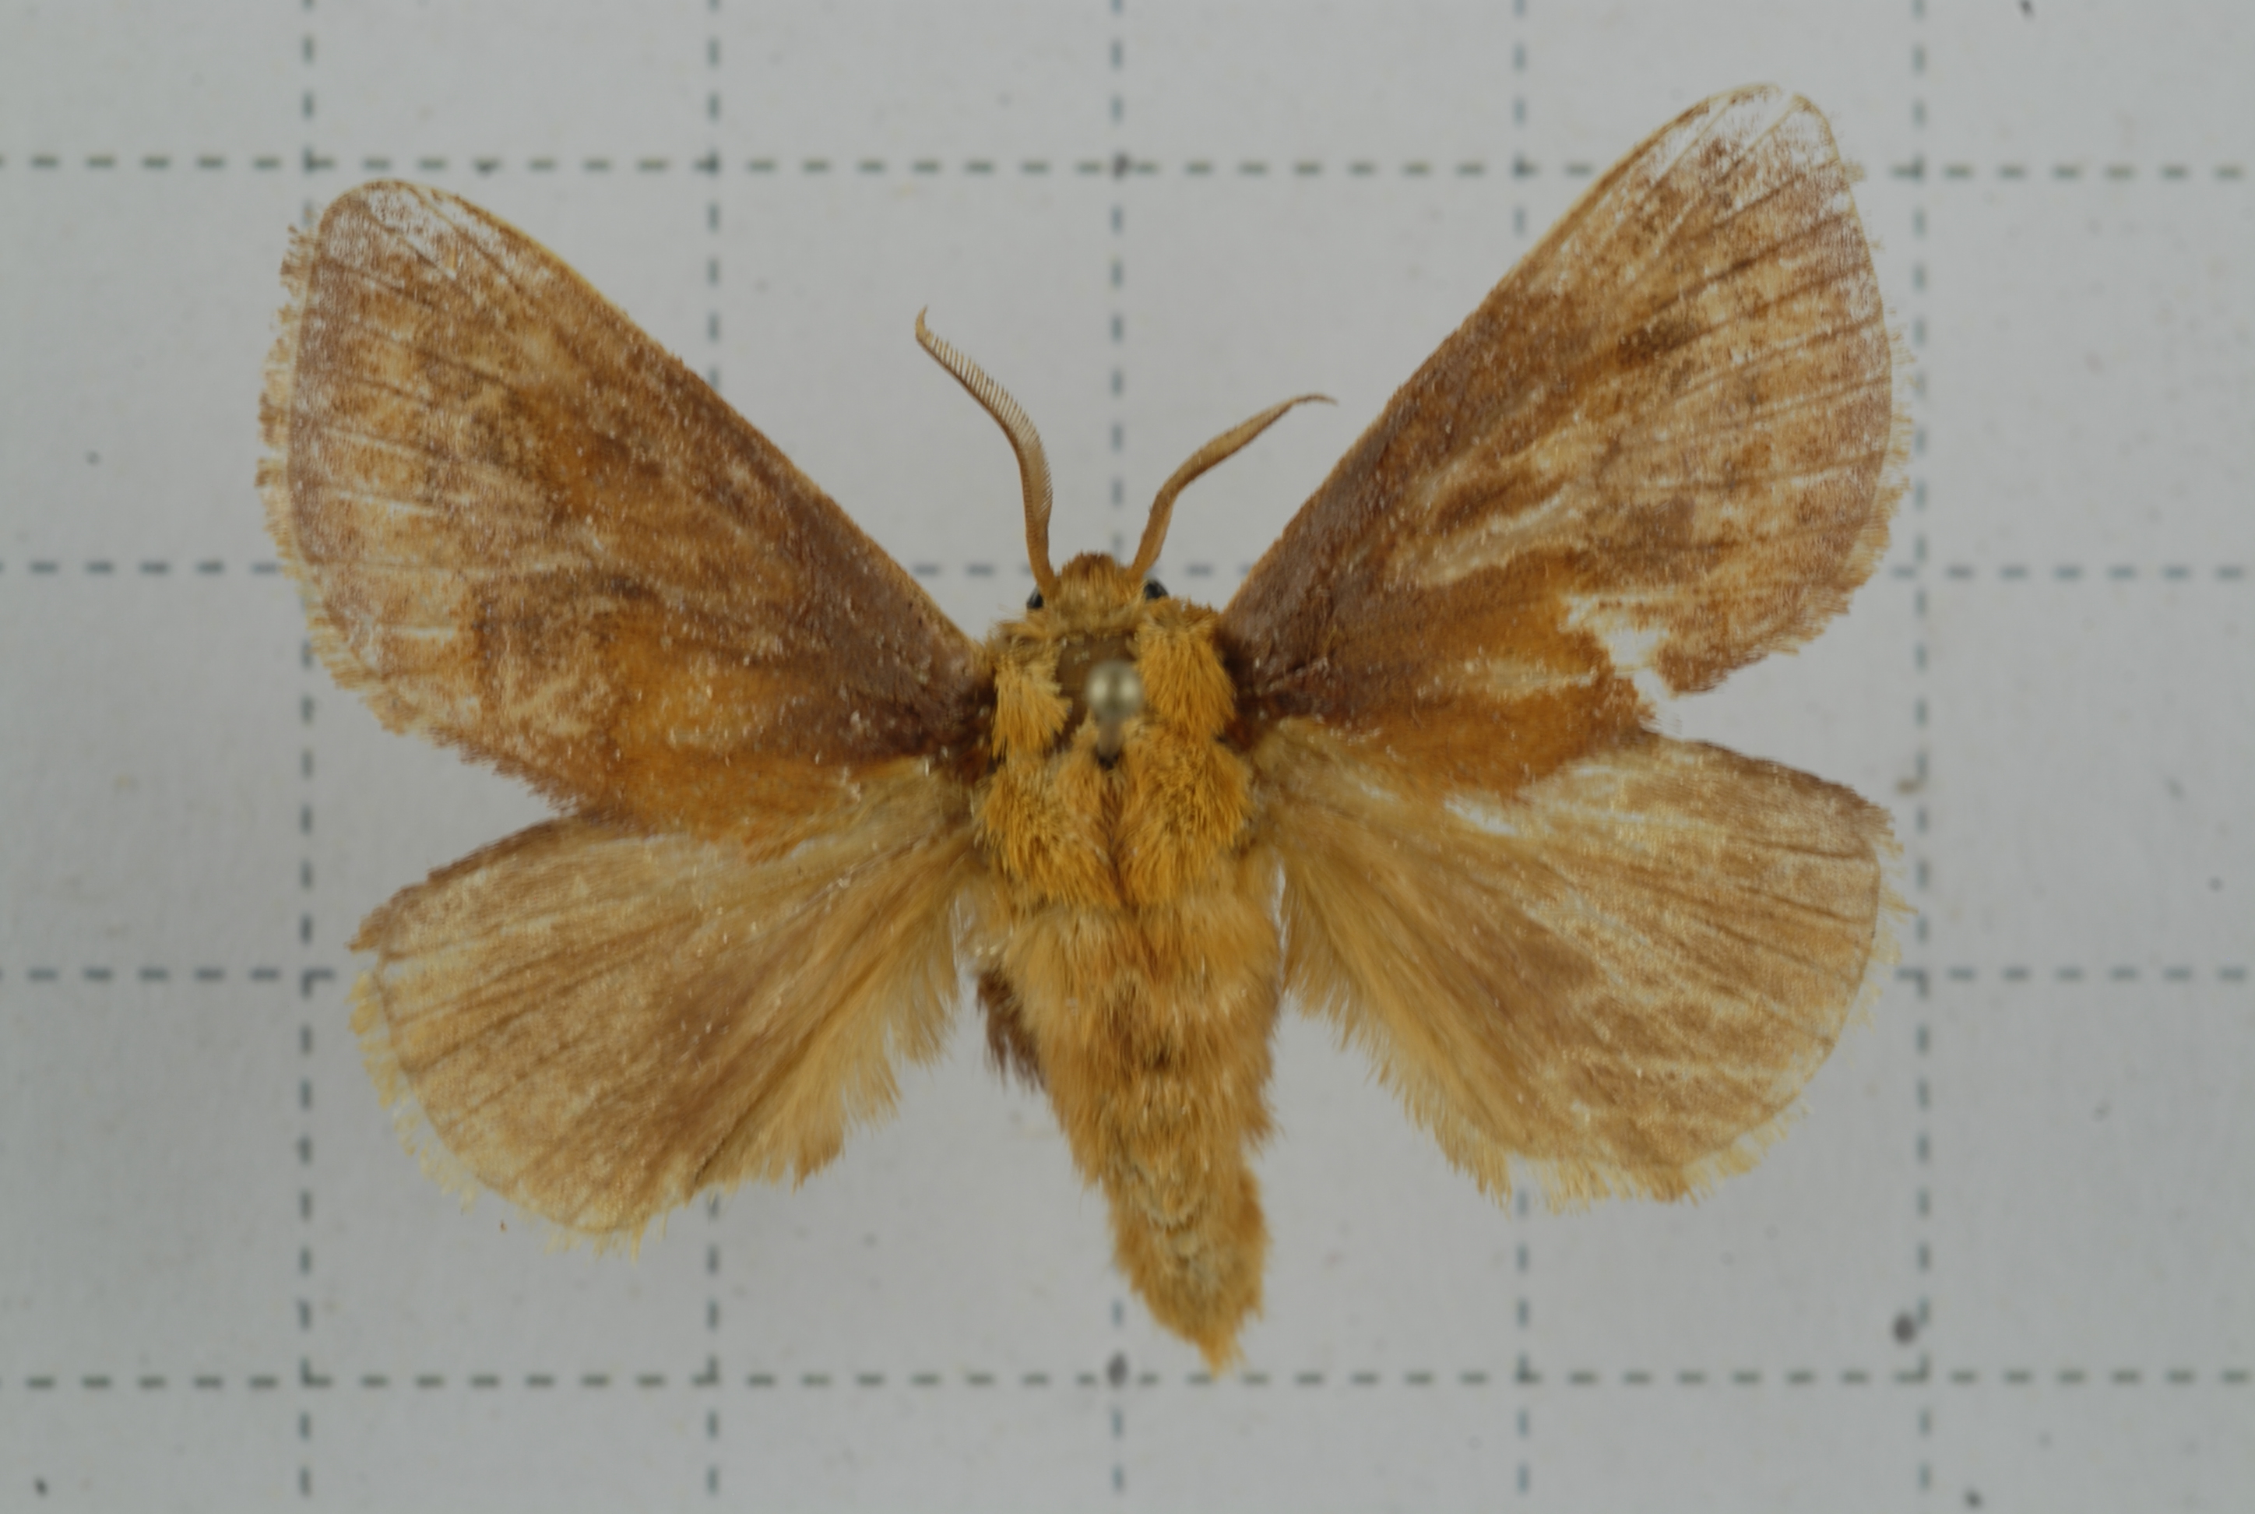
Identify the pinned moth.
Narosoideus flavidorsalis
